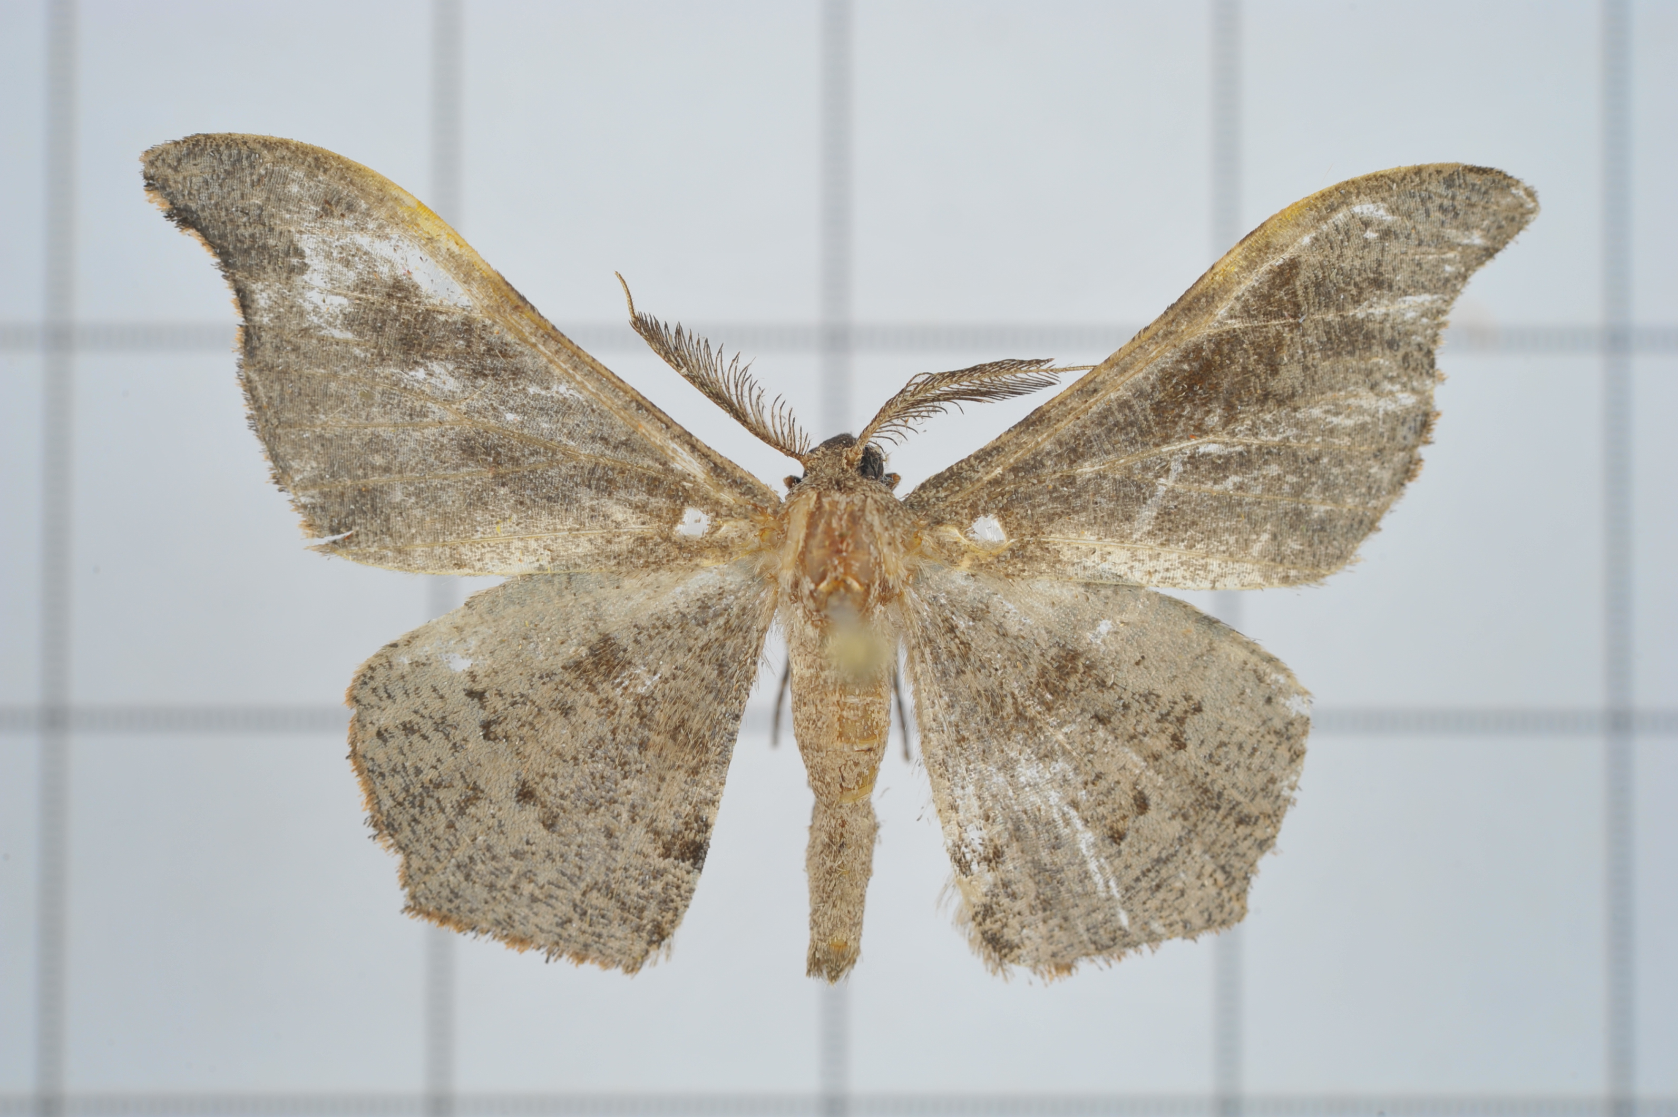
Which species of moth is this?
Hyposidra talaca talaca
